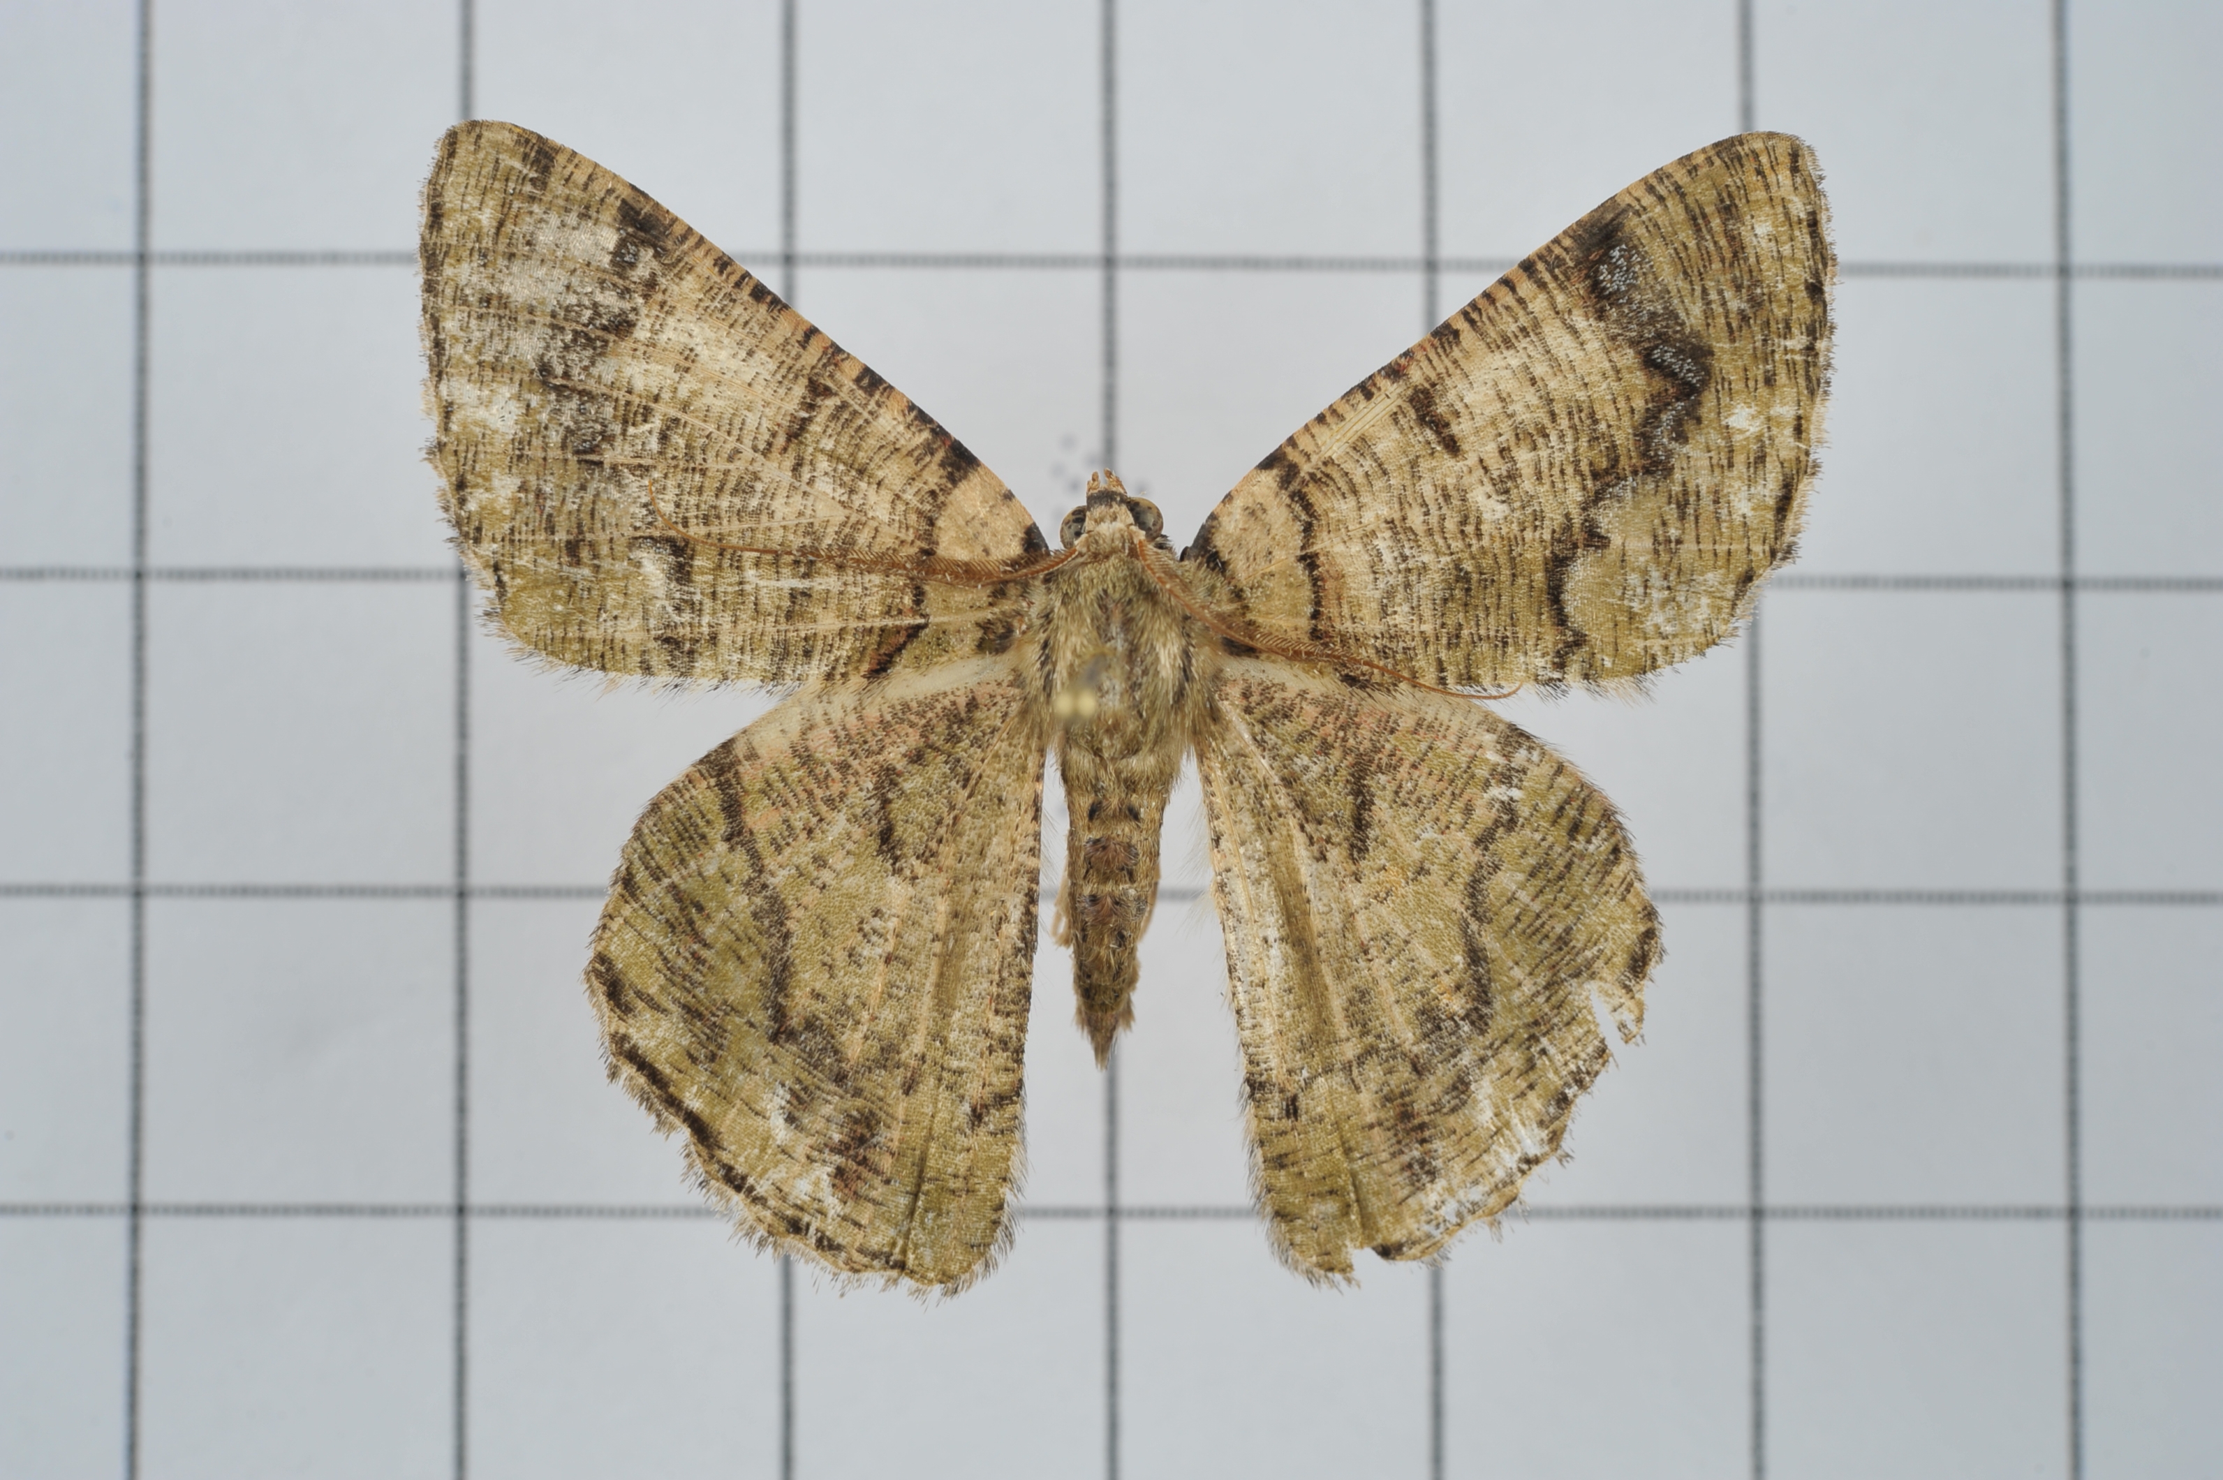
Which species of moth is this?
Lophophelma taiwana
